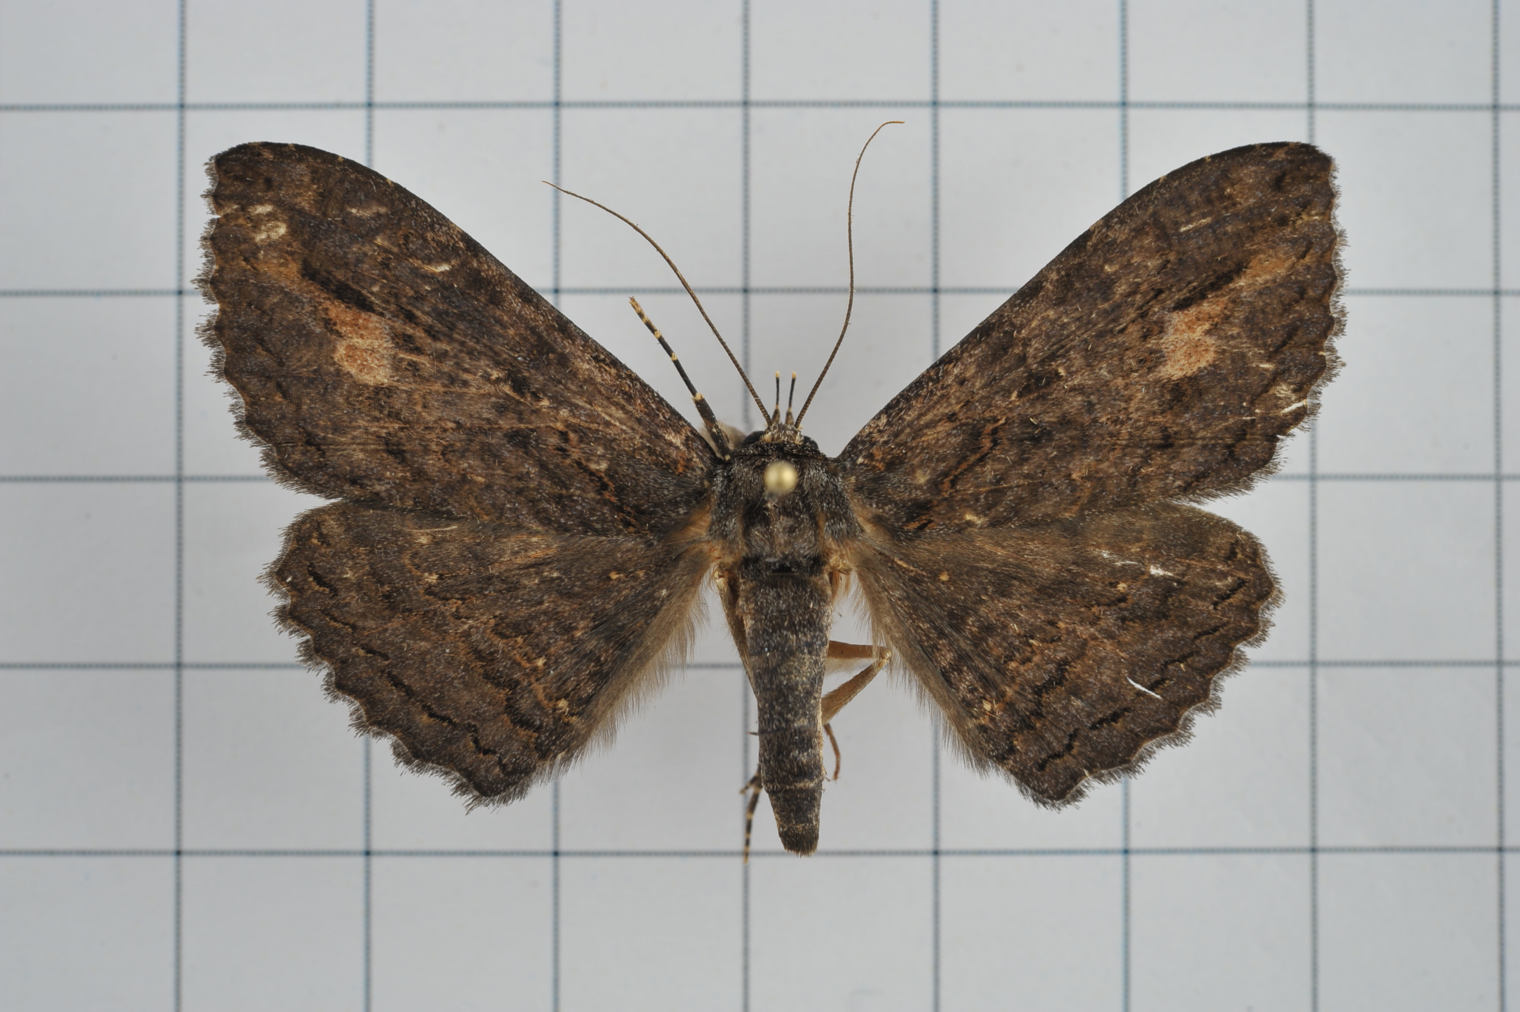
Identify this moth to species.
Anisoneura salebrosa
